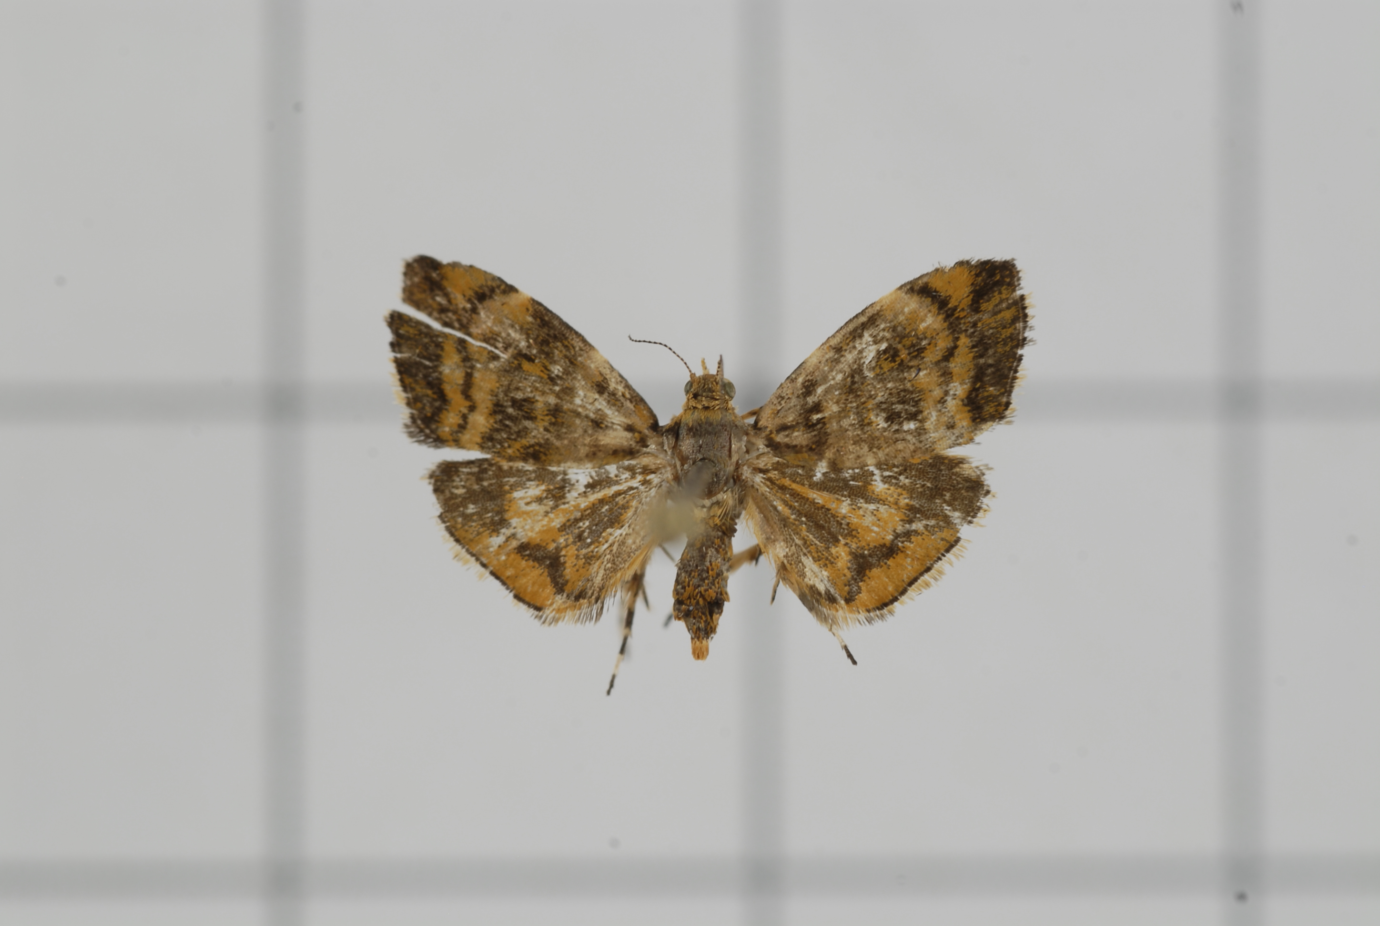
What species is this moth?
Choreutis amethystodes
